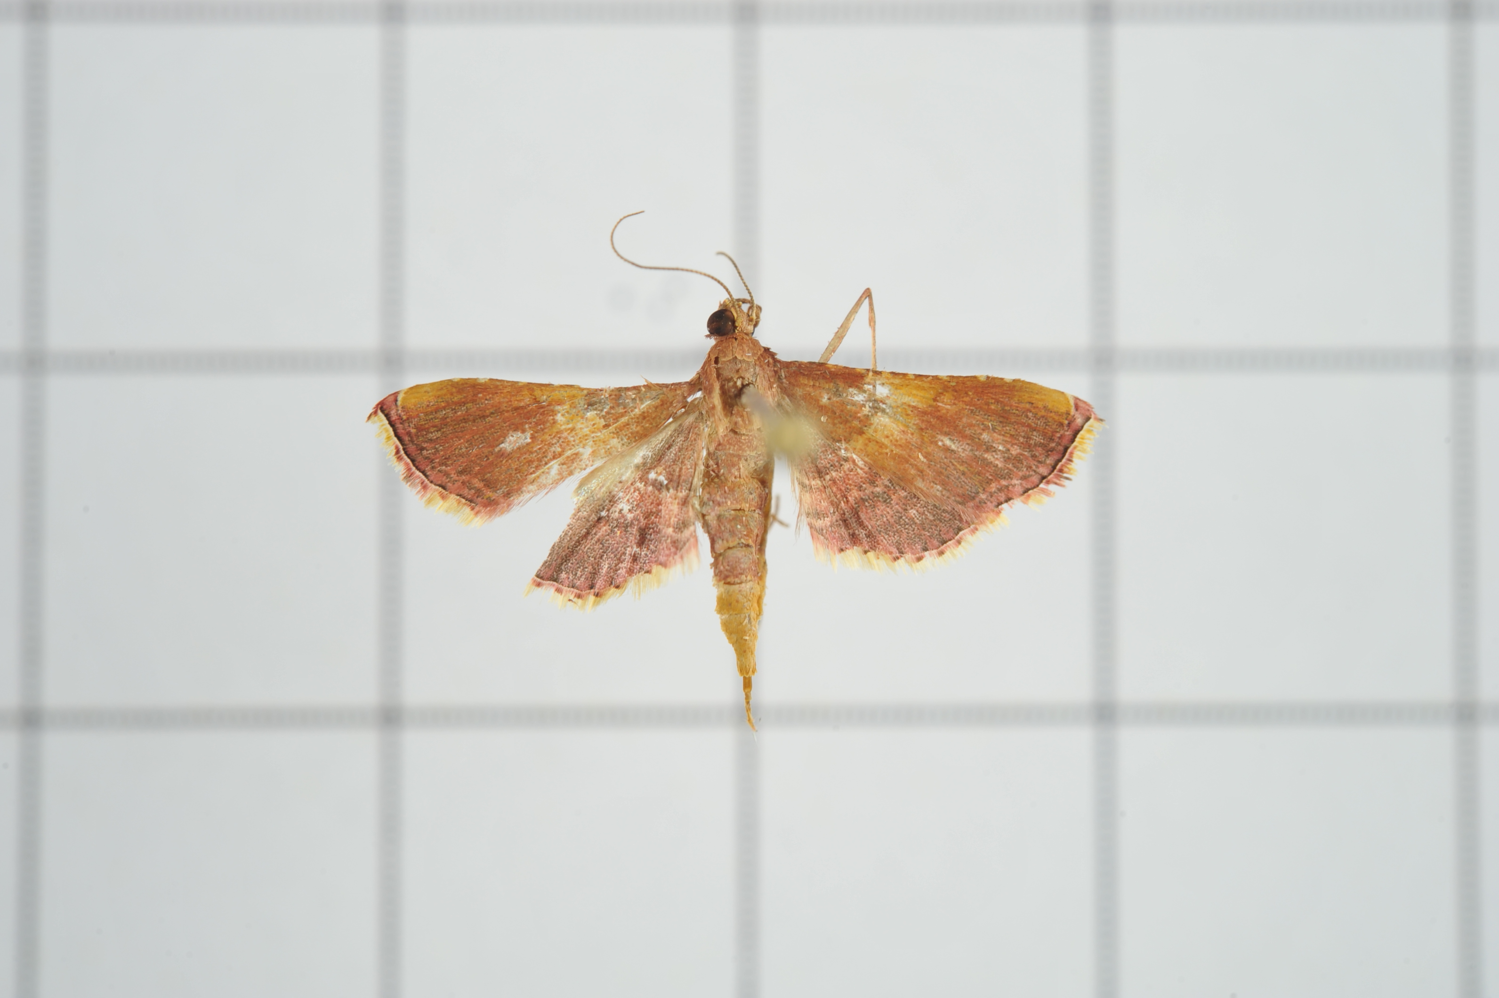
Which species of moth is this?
Endotricha olivacealis
